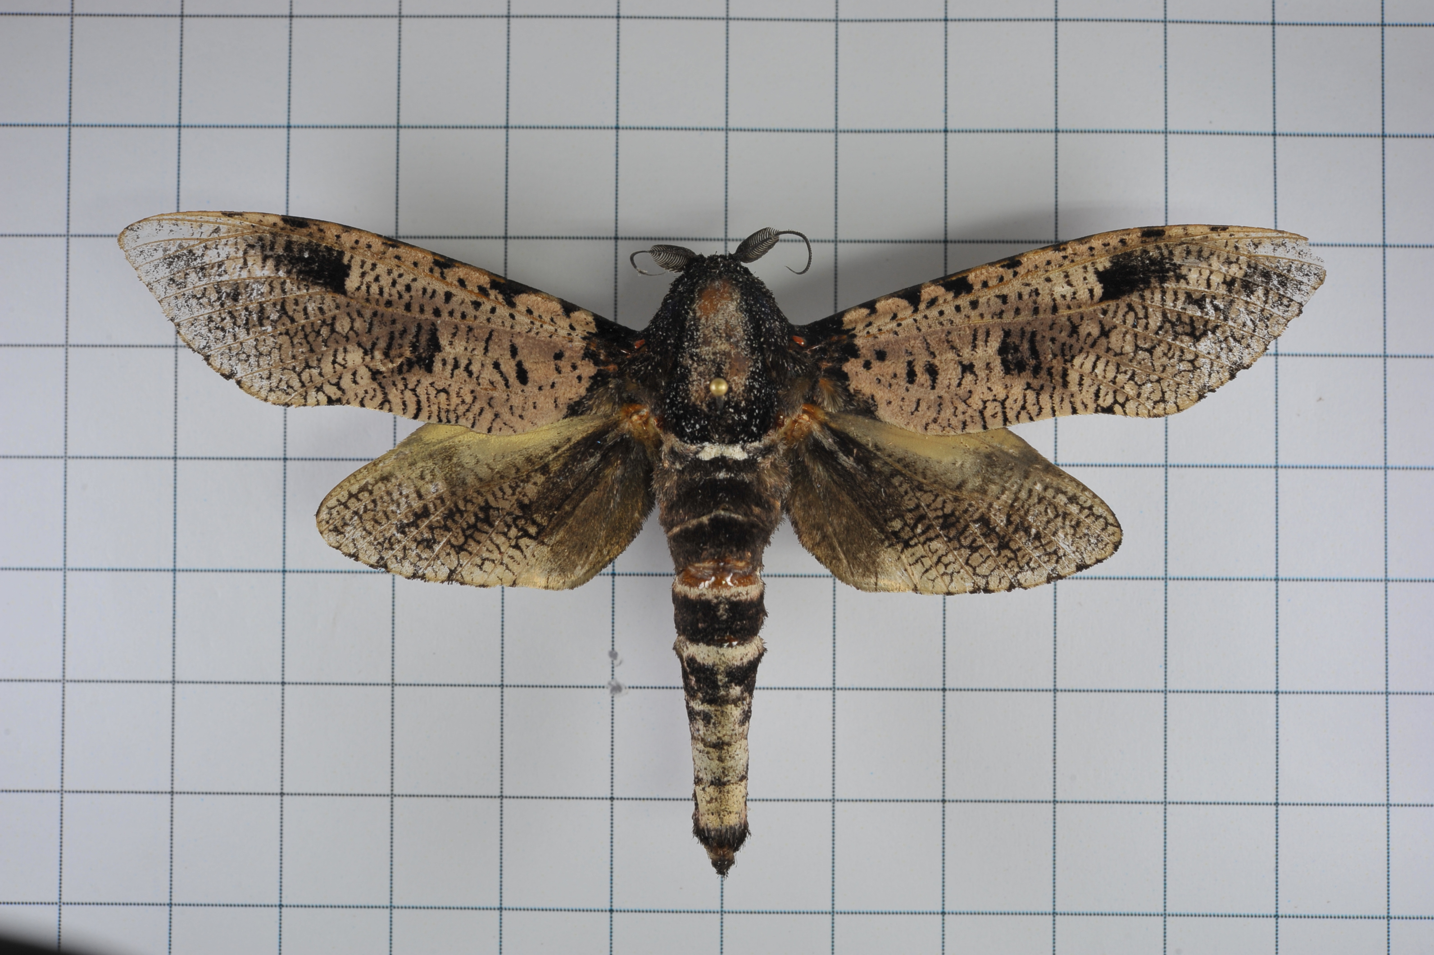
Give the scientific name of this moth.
Xyleutes strix
